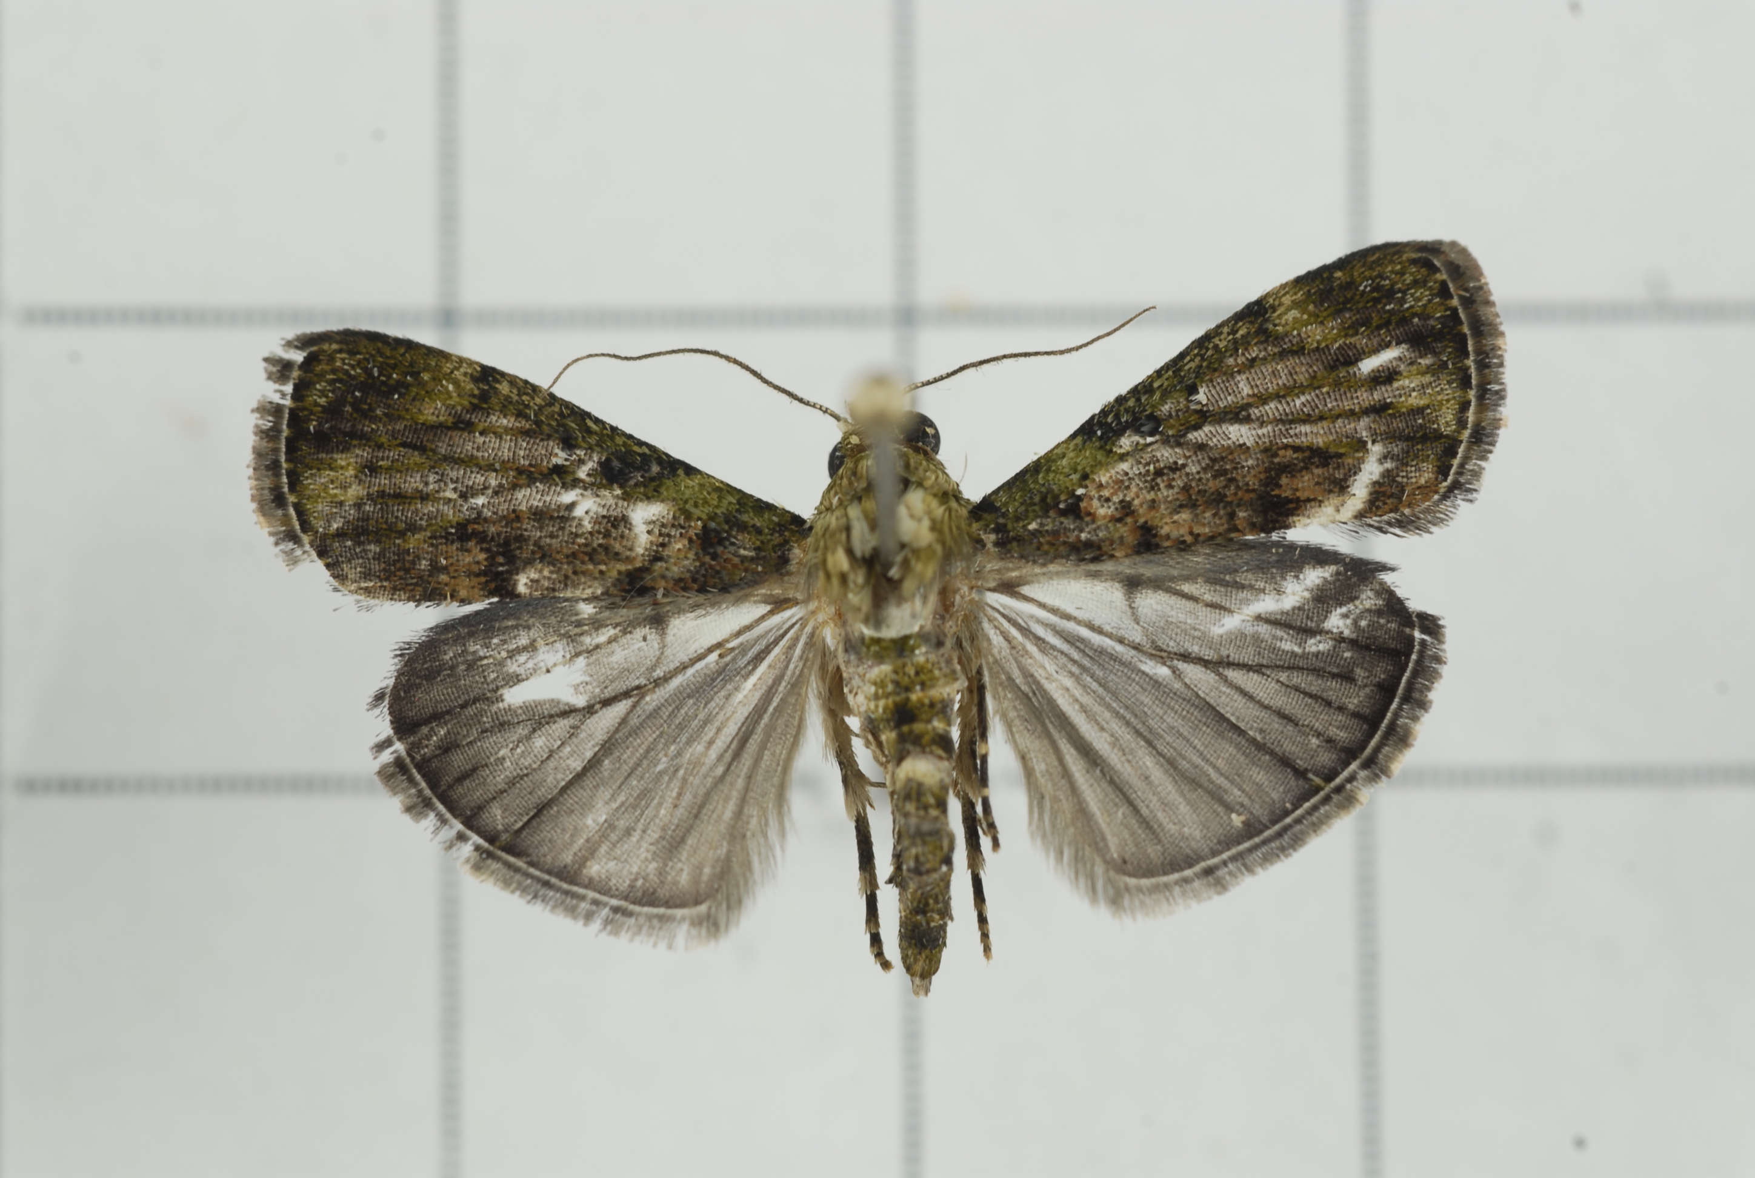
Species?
Orthaga olivacea
